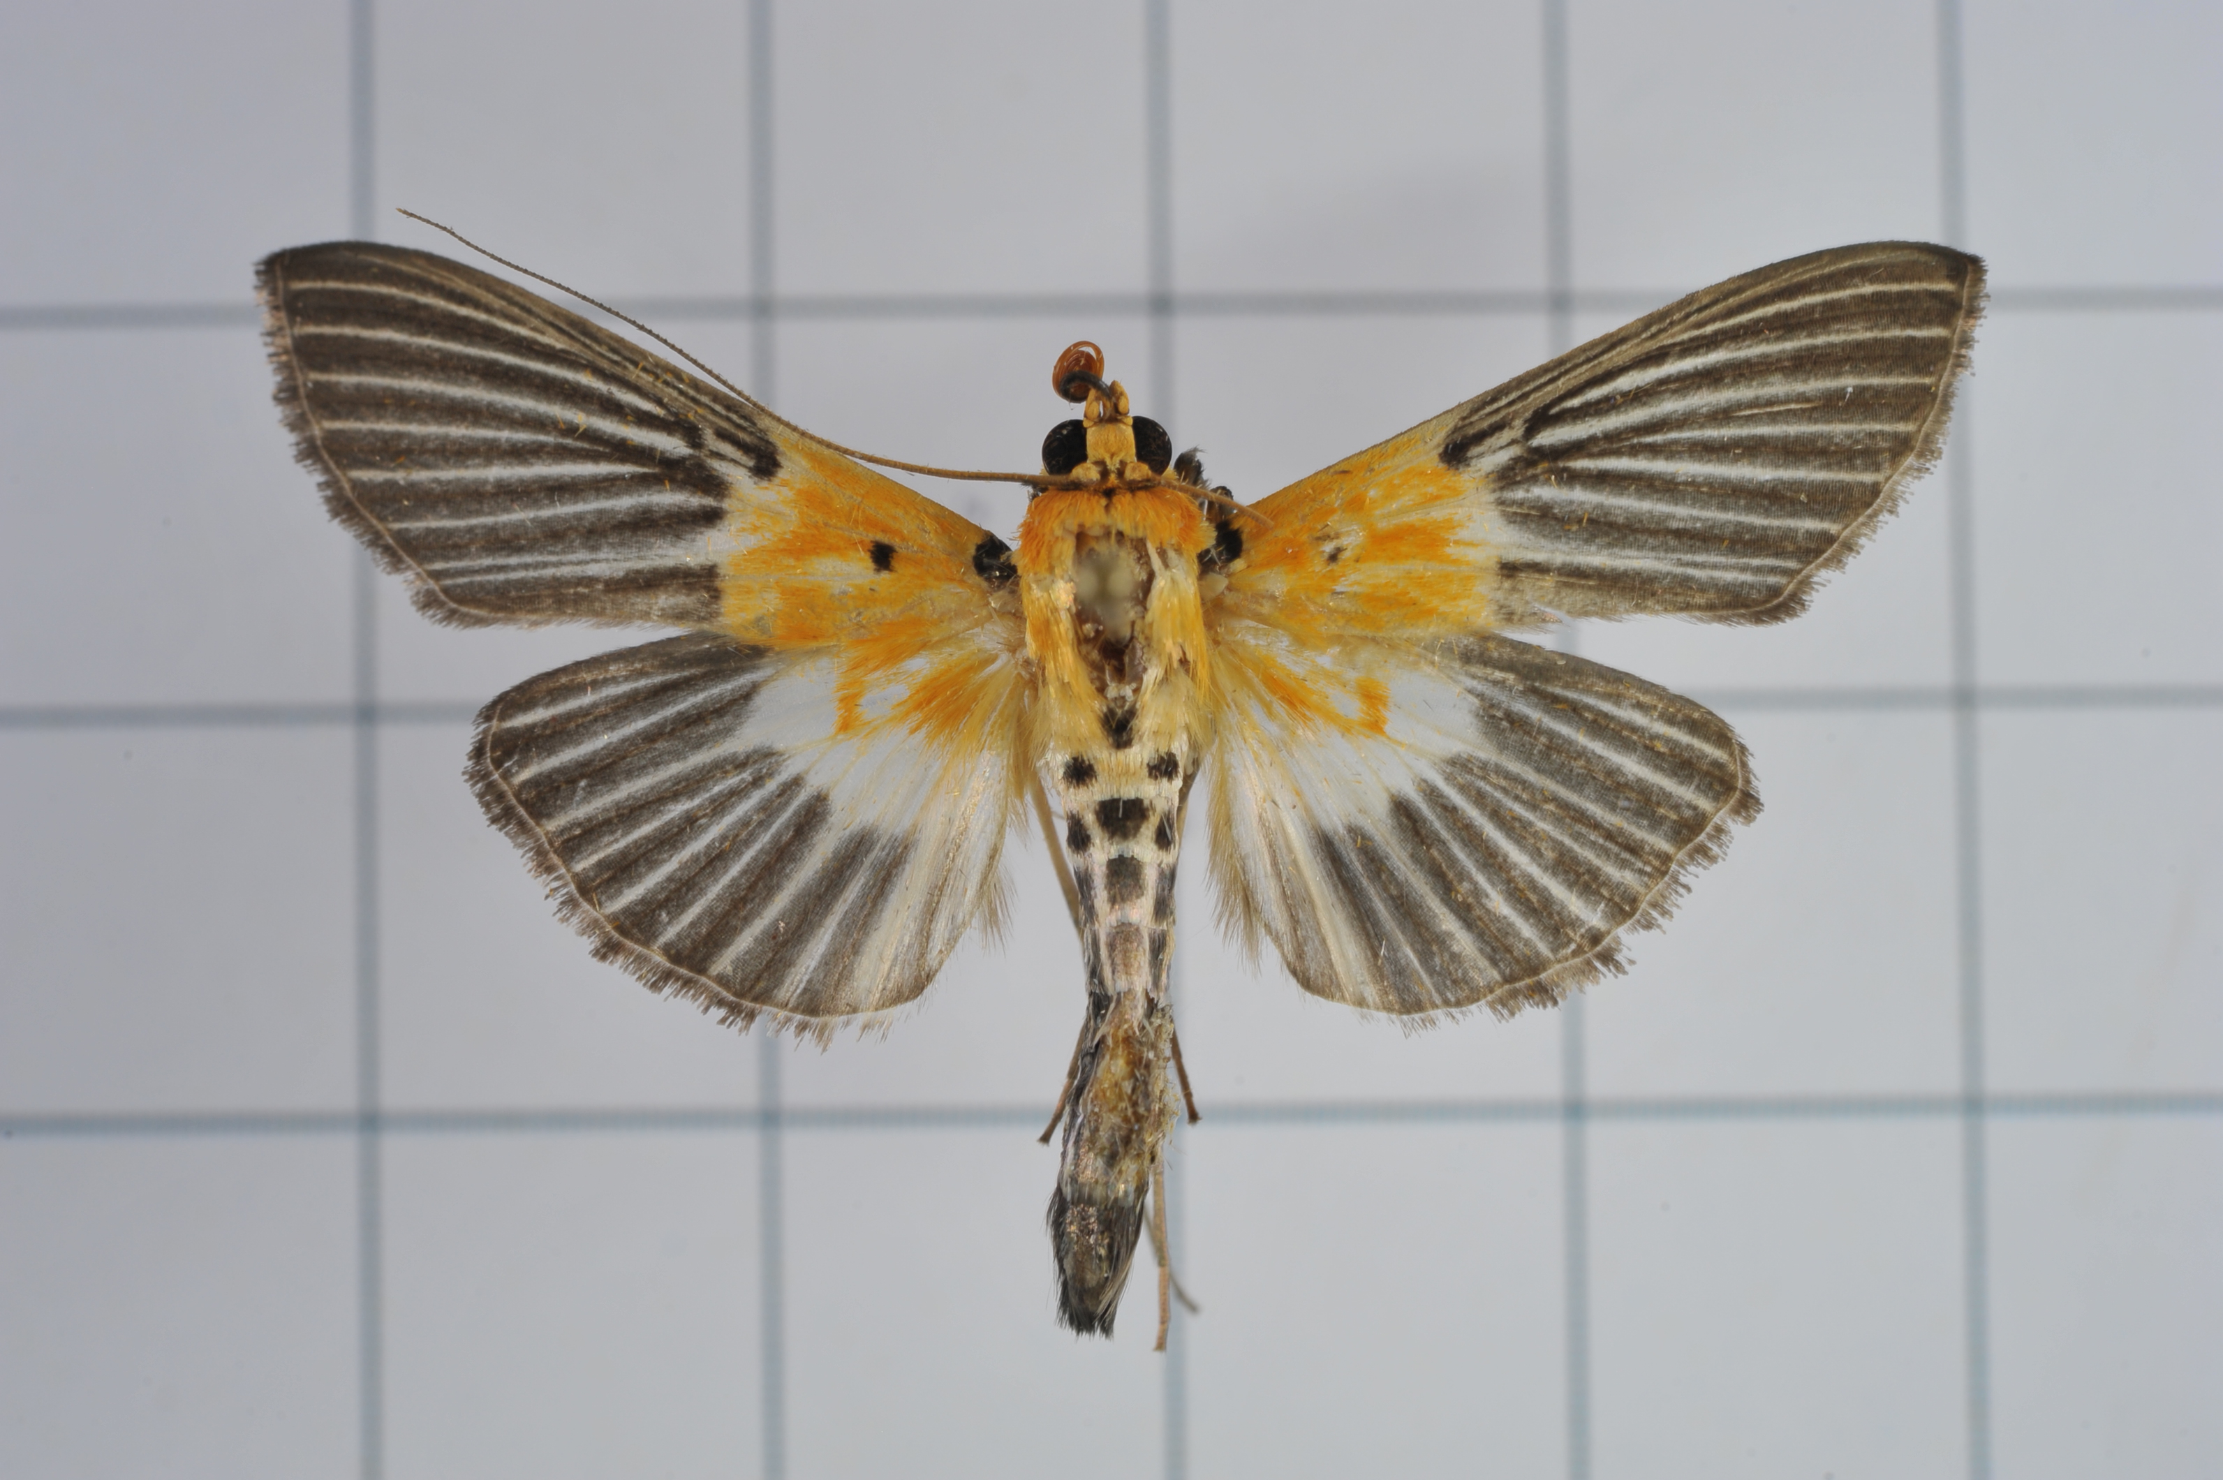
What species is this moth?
Nevrina procopia
